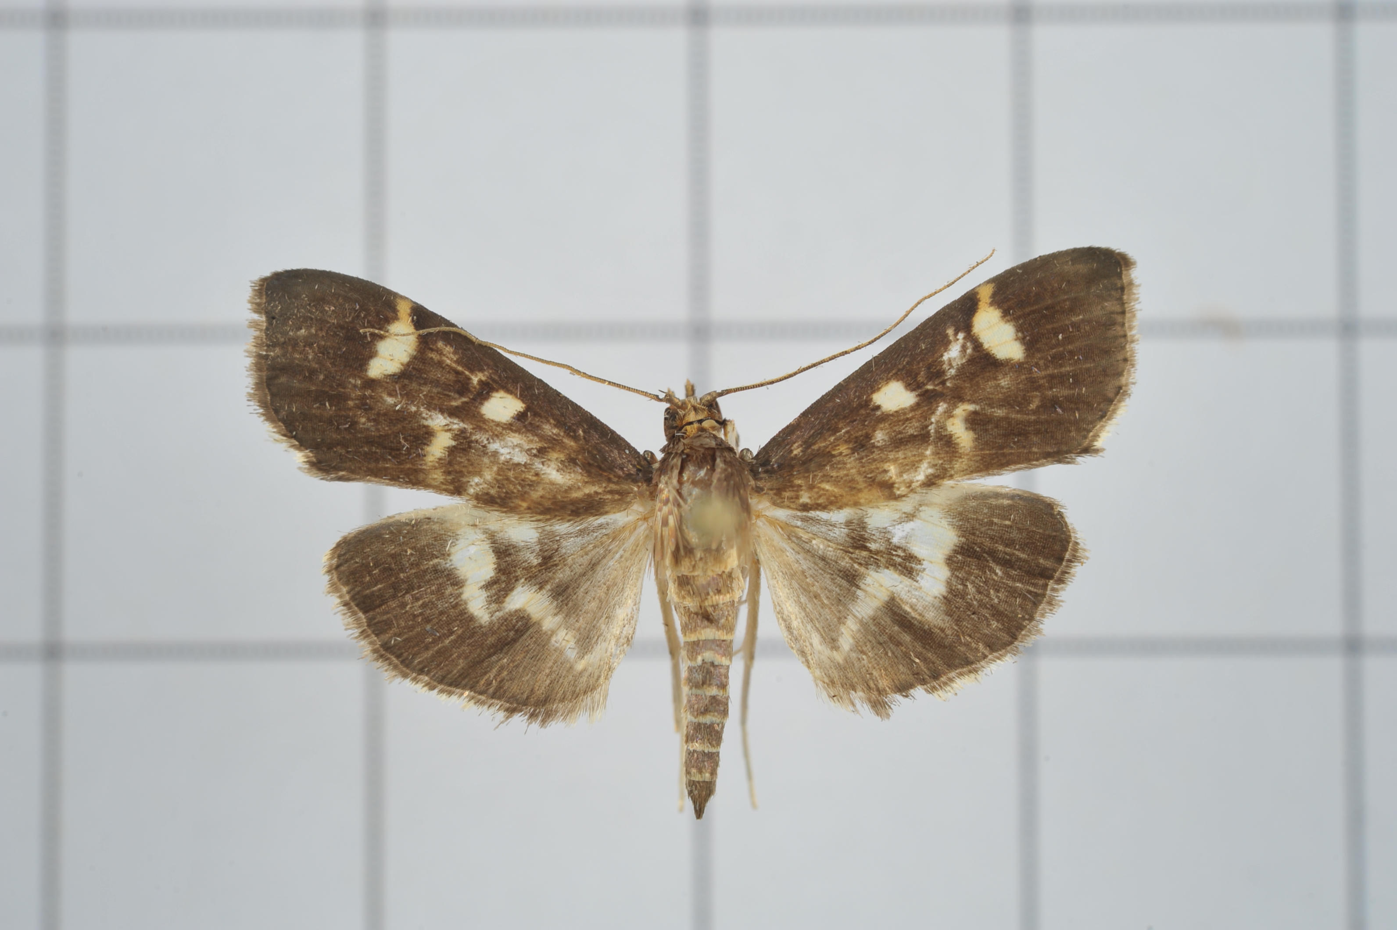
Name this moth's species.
Herpetogramma luctuosalis
